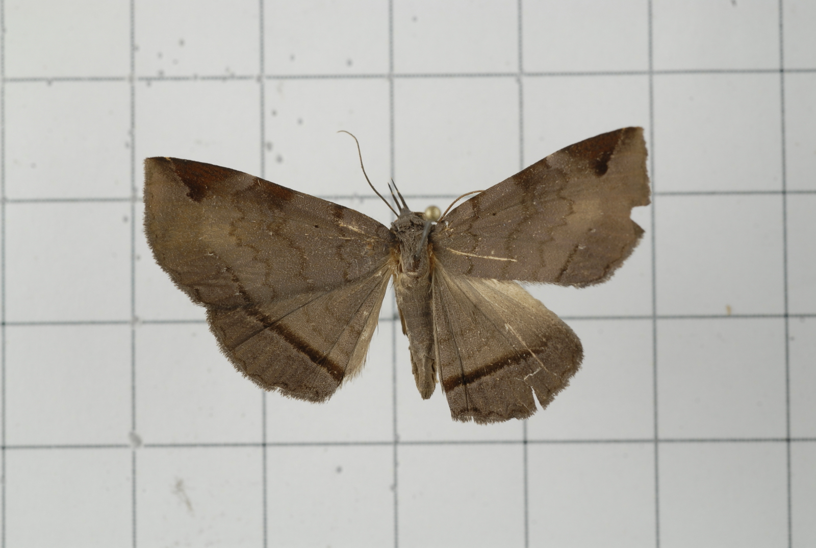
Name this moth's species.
Mecodina subcostalis
